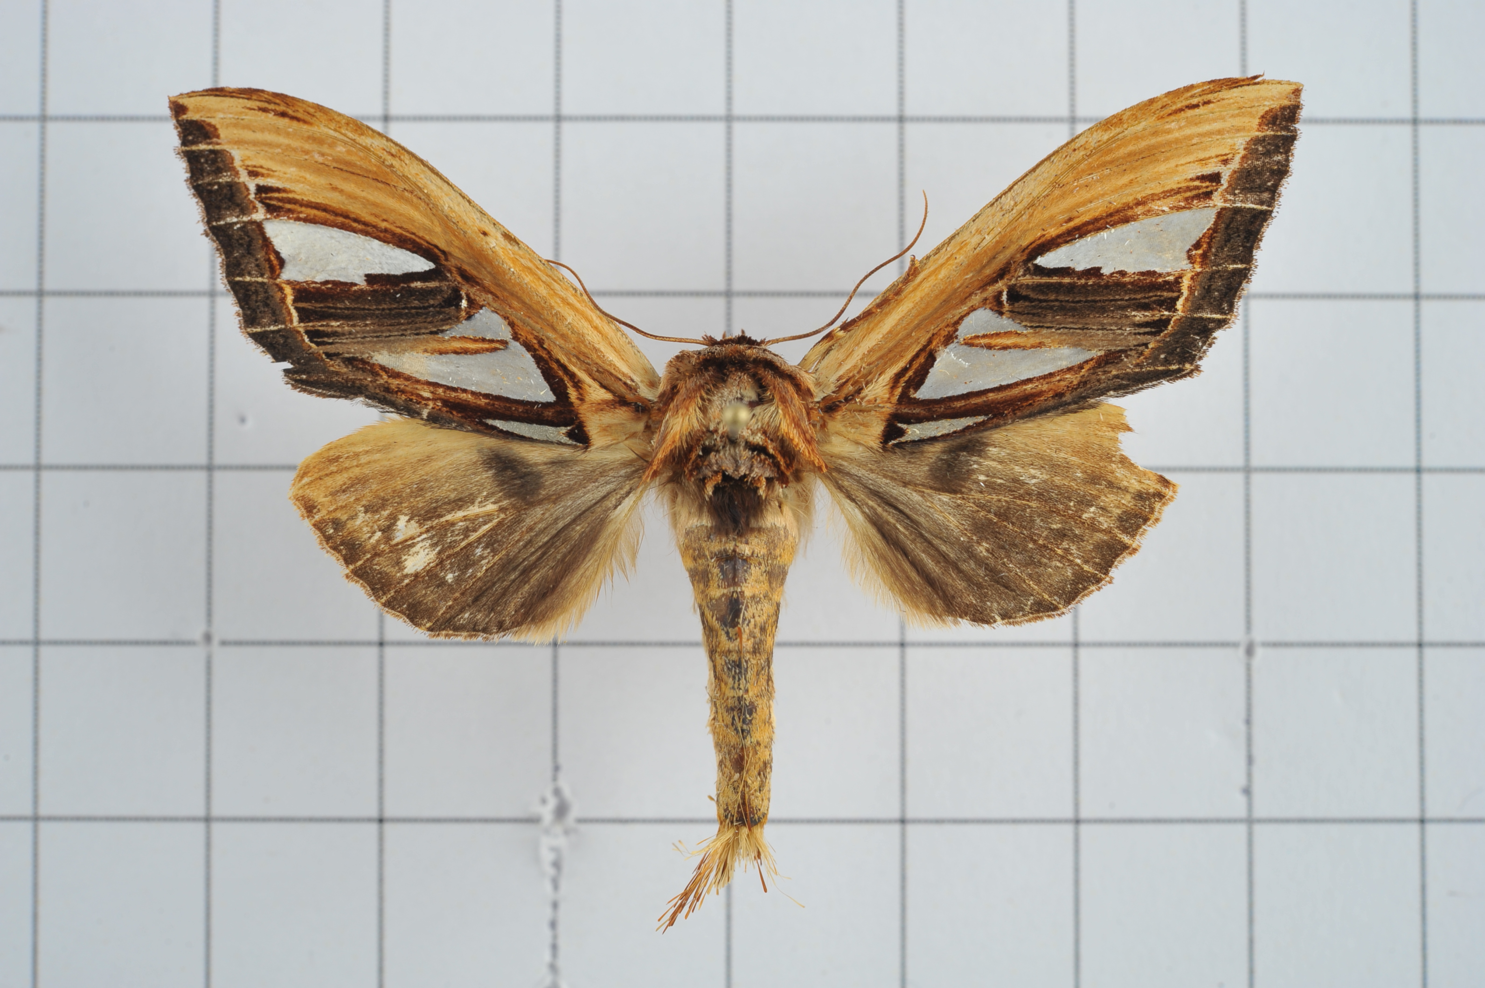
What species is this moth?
Tarsolepis taiwana
